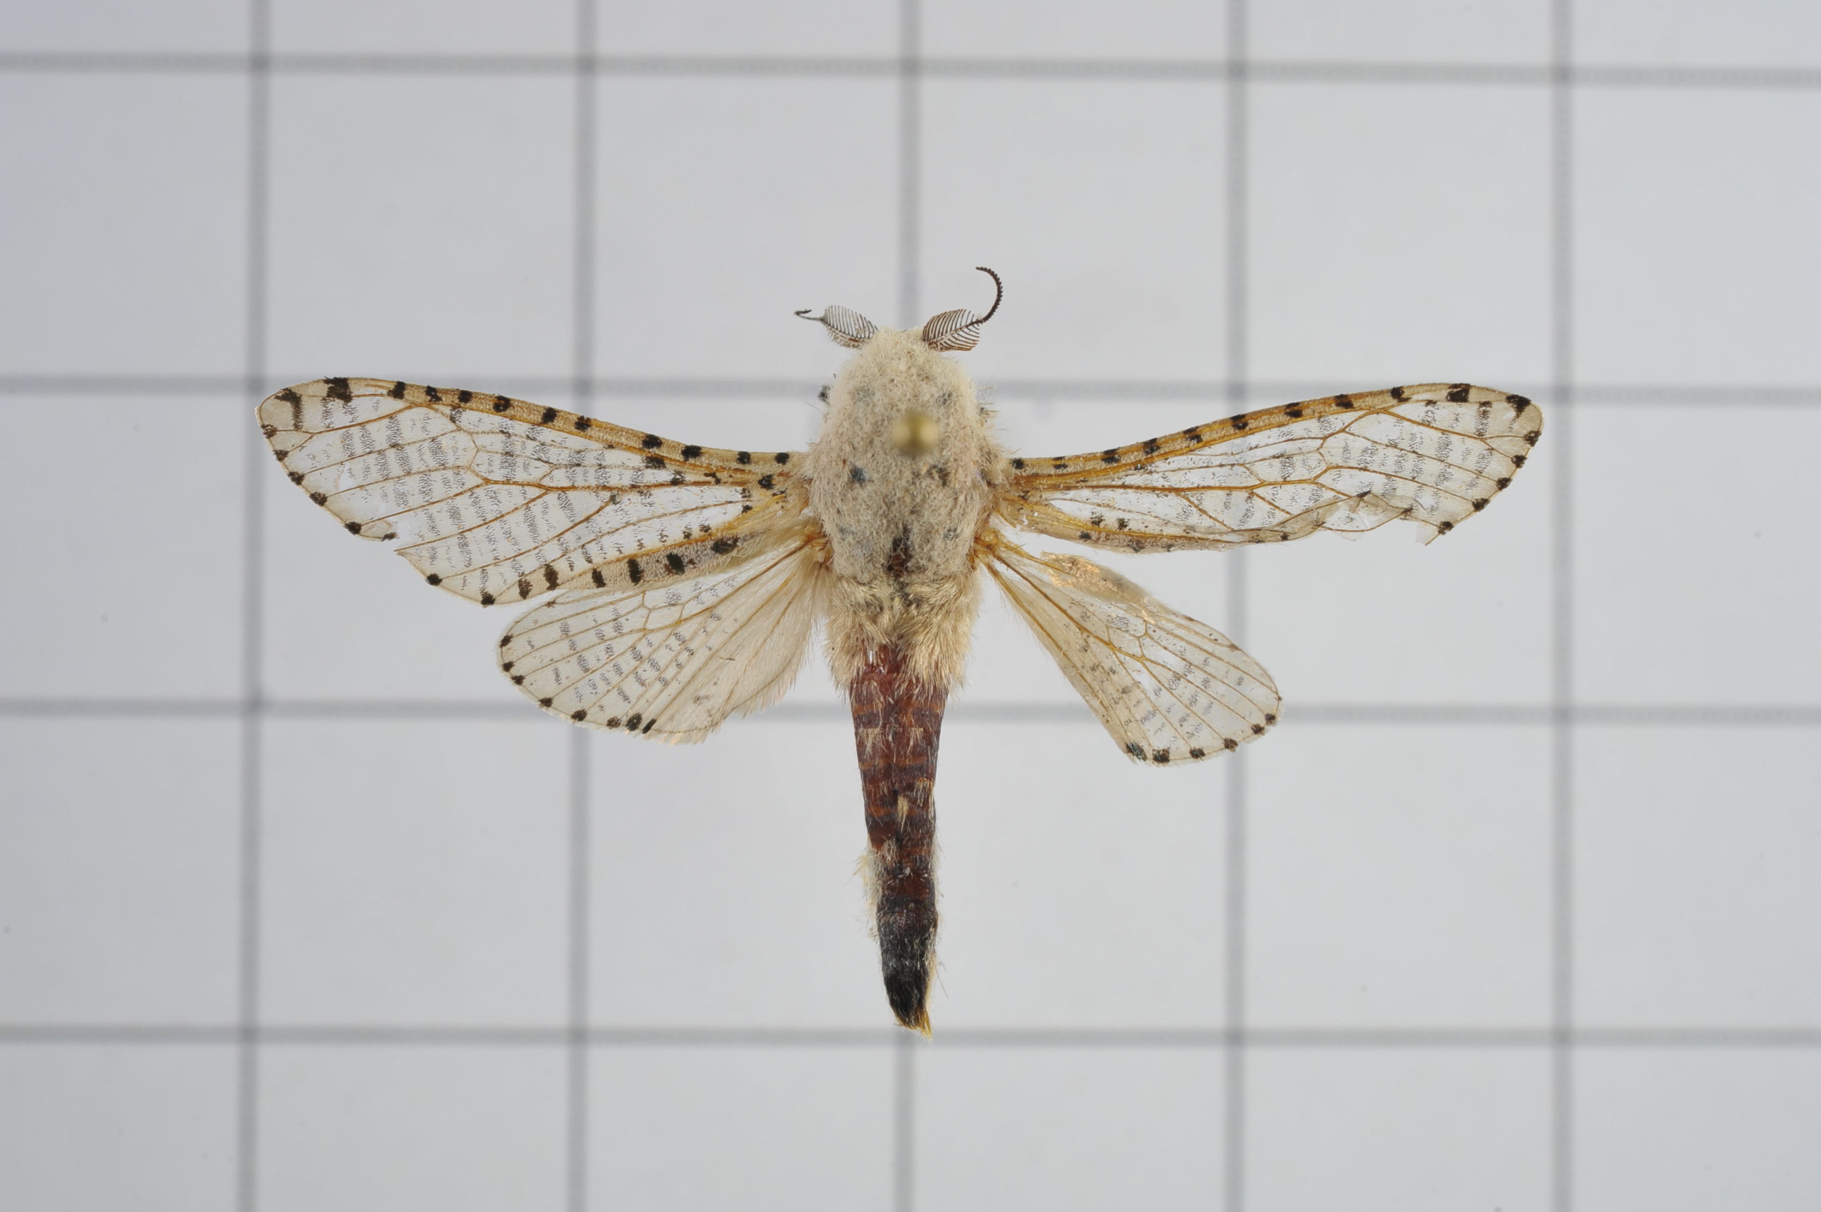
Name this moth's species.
Polyphagozerra coffeae
